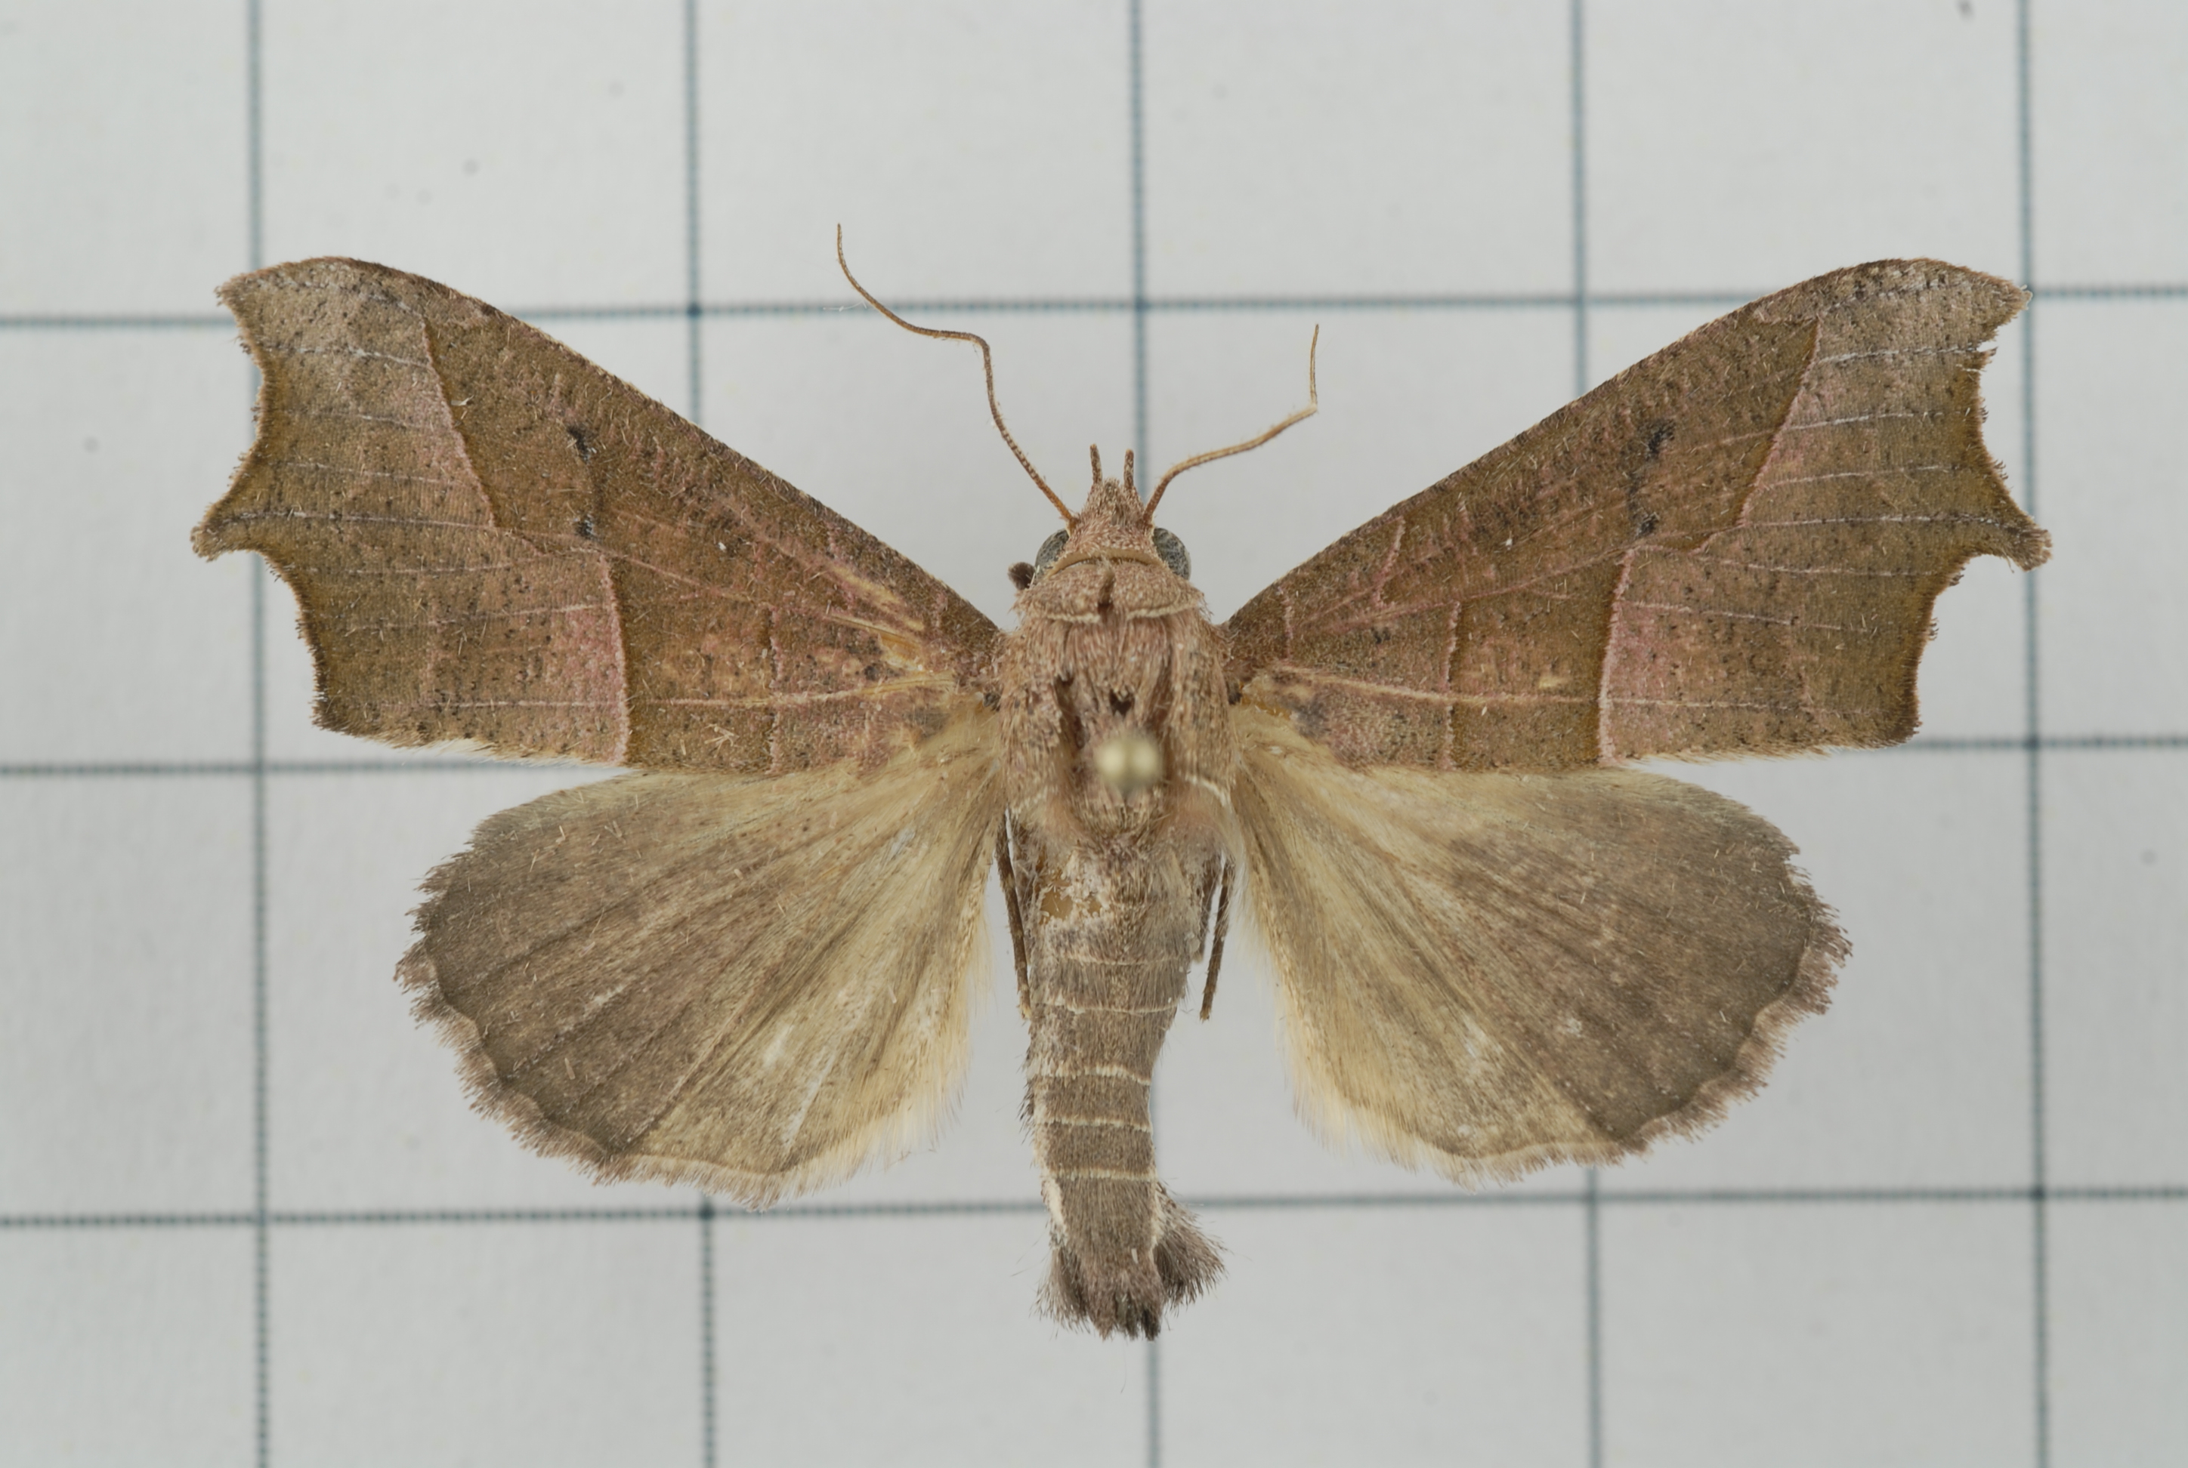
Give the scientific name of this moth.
Gonitis mesogona
